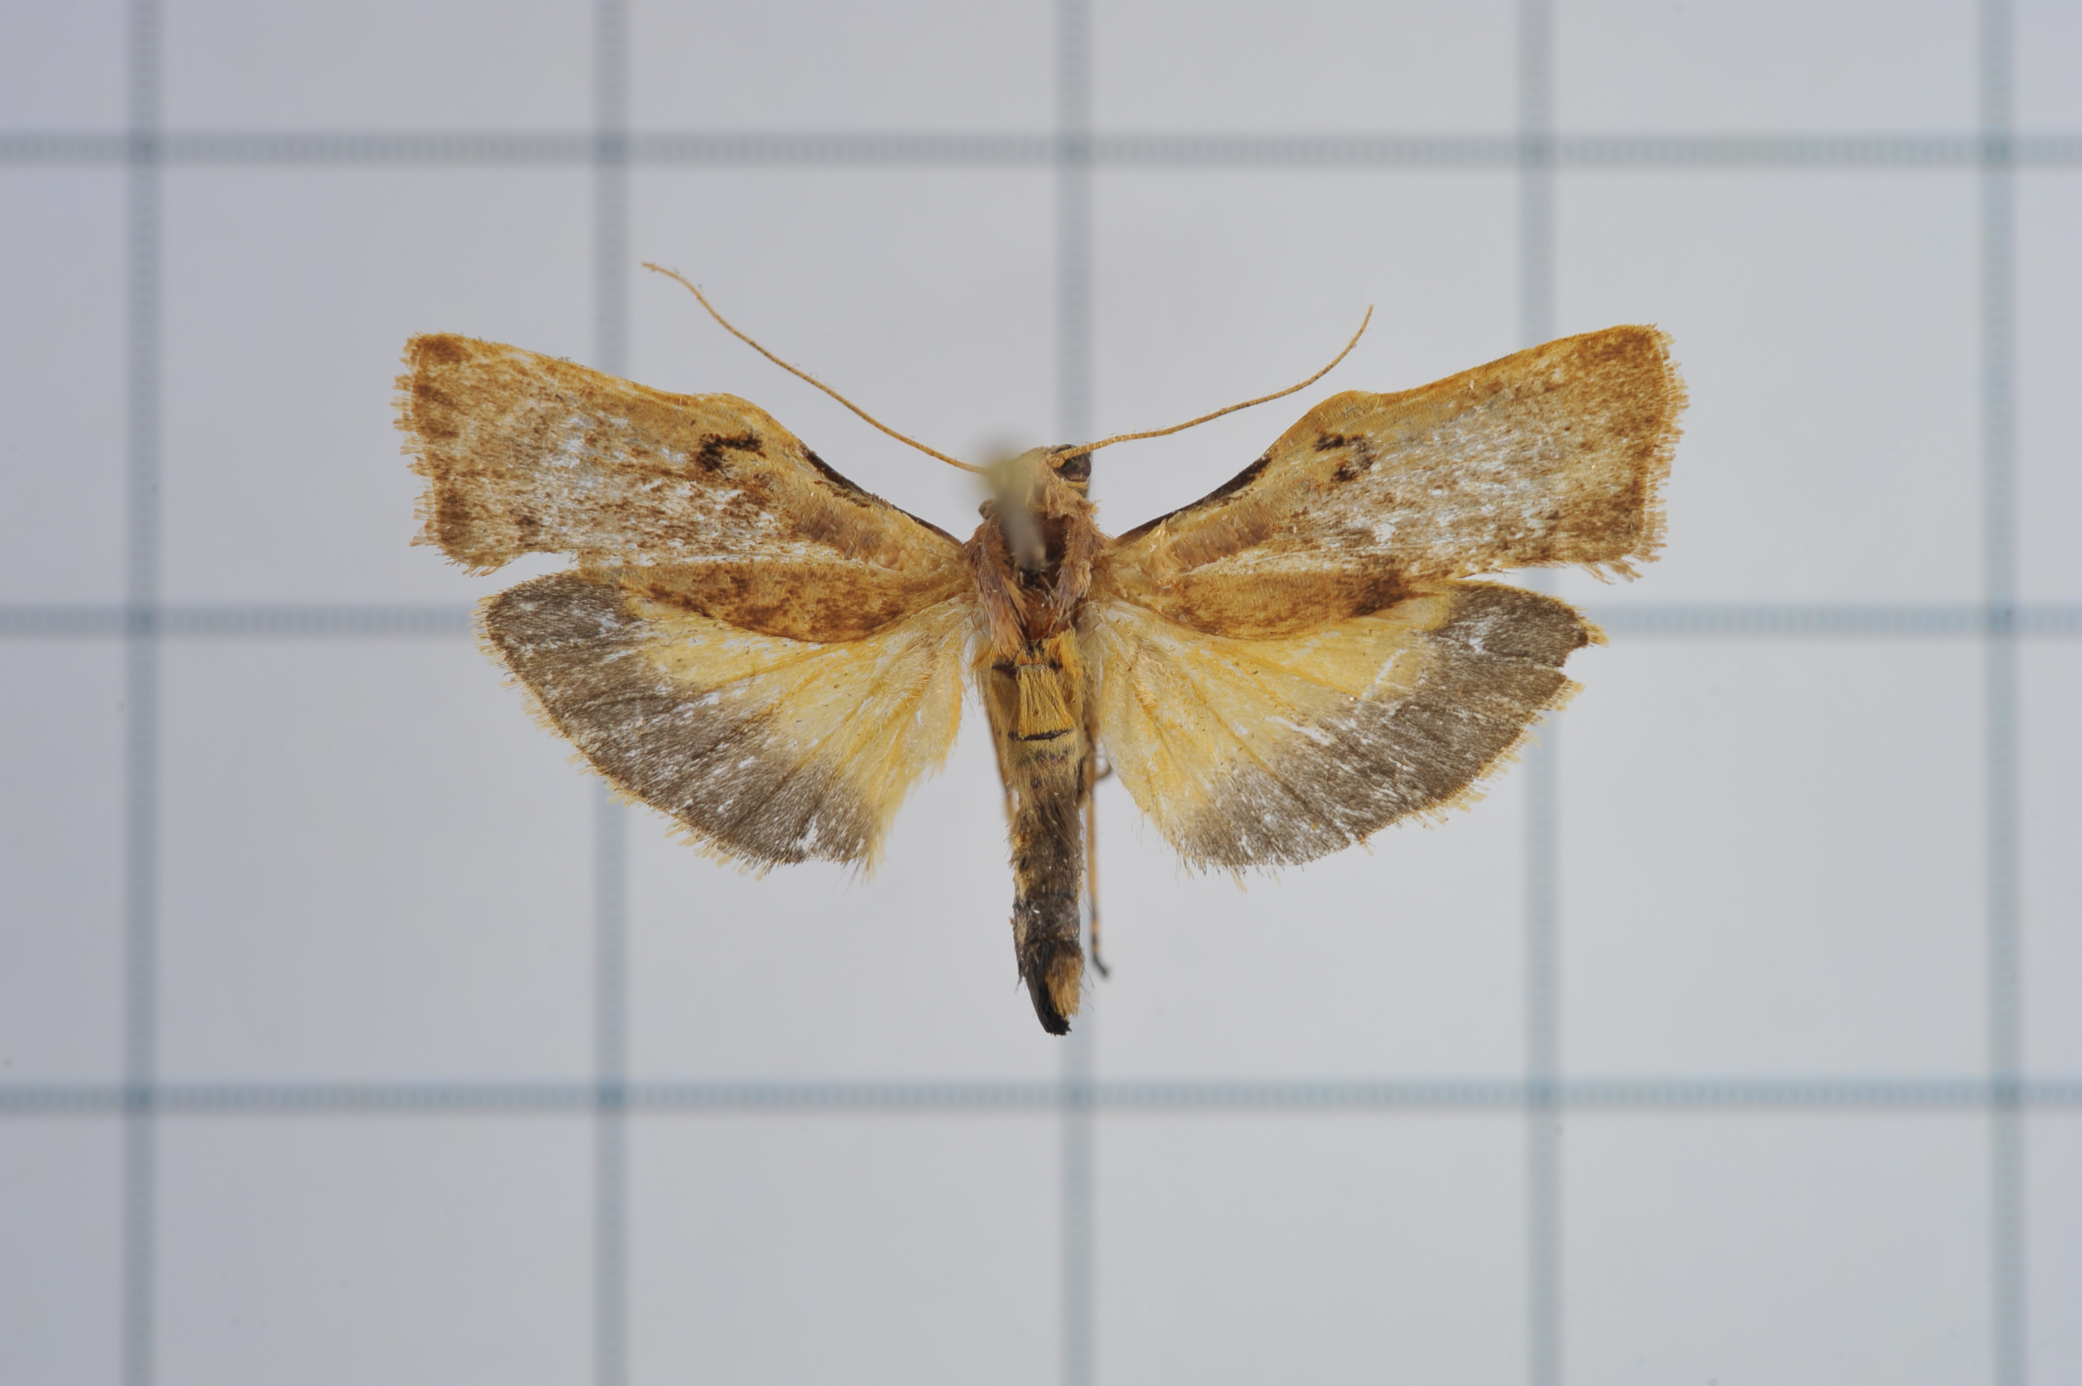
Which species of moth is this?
Teulisna tumida
